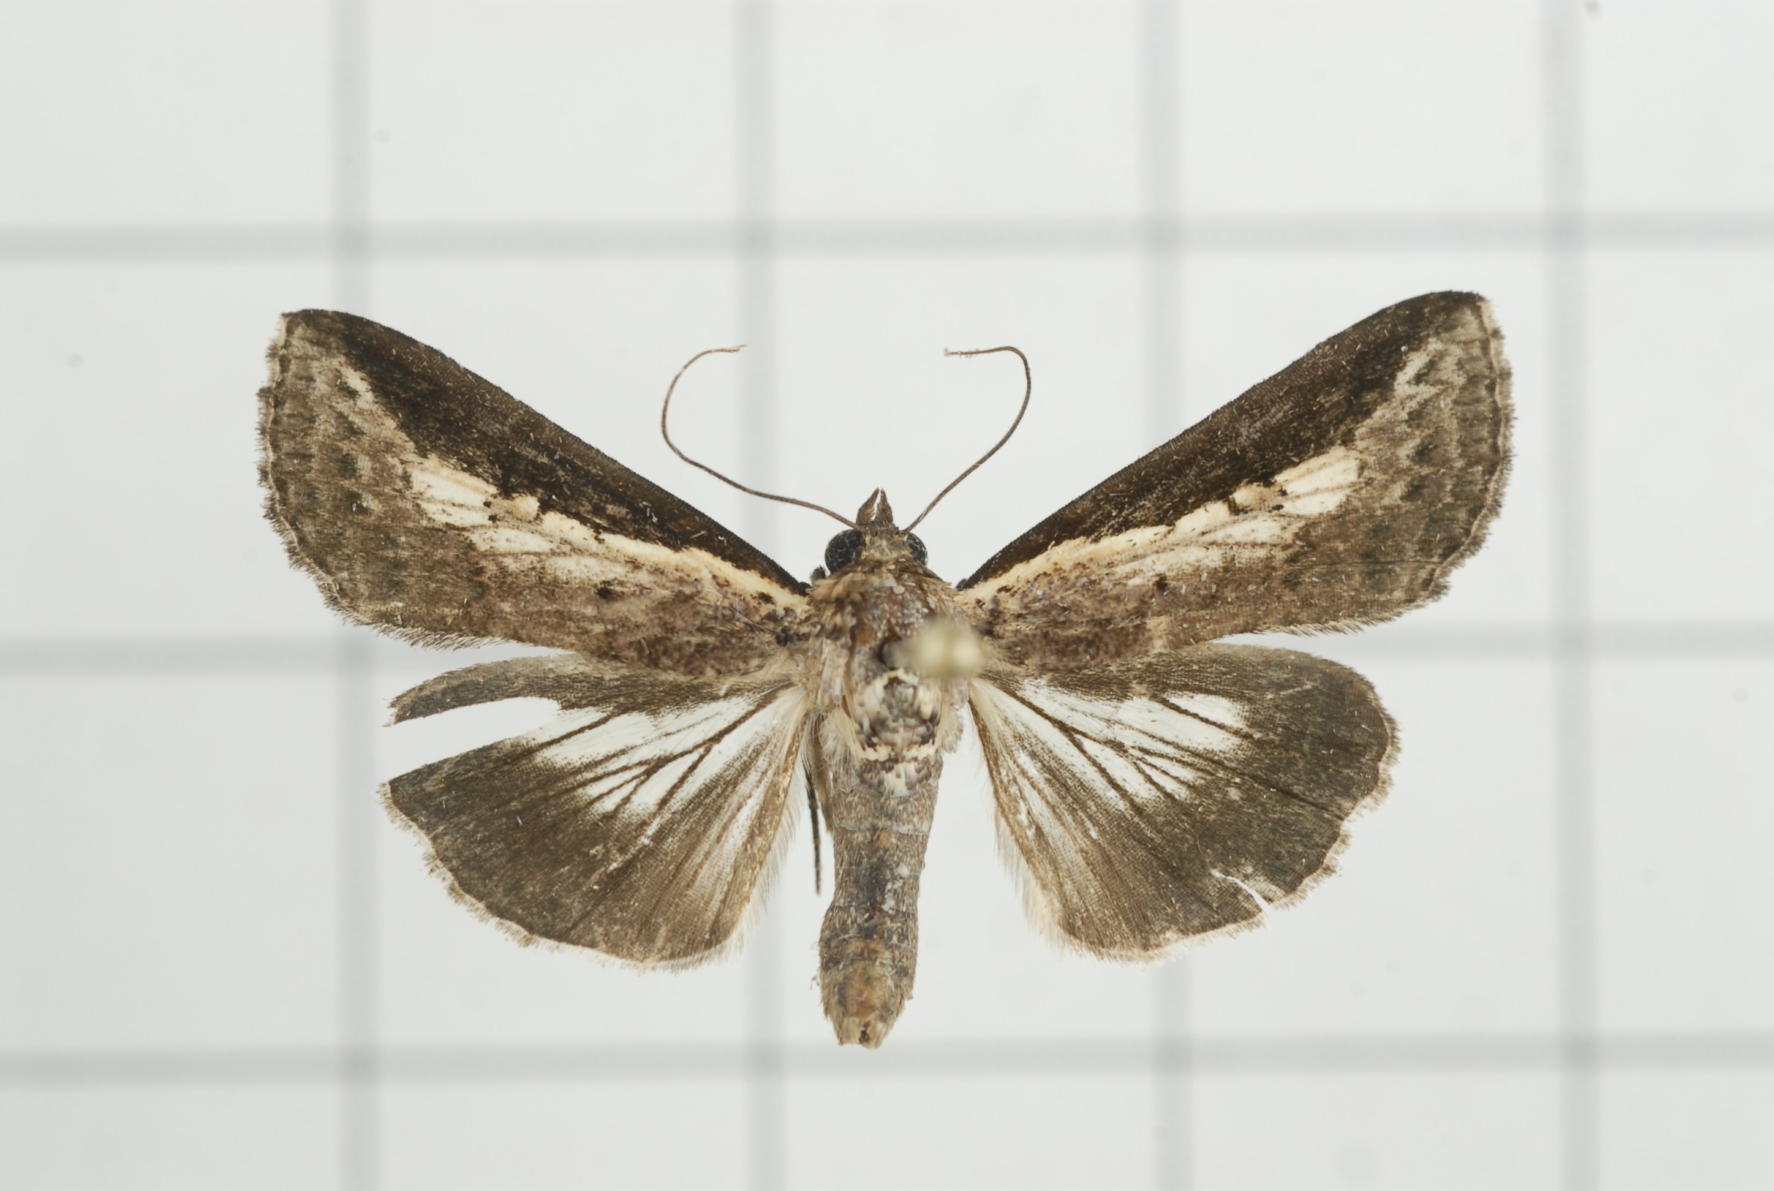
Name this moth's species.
Lophoptera trigonoprocessa
